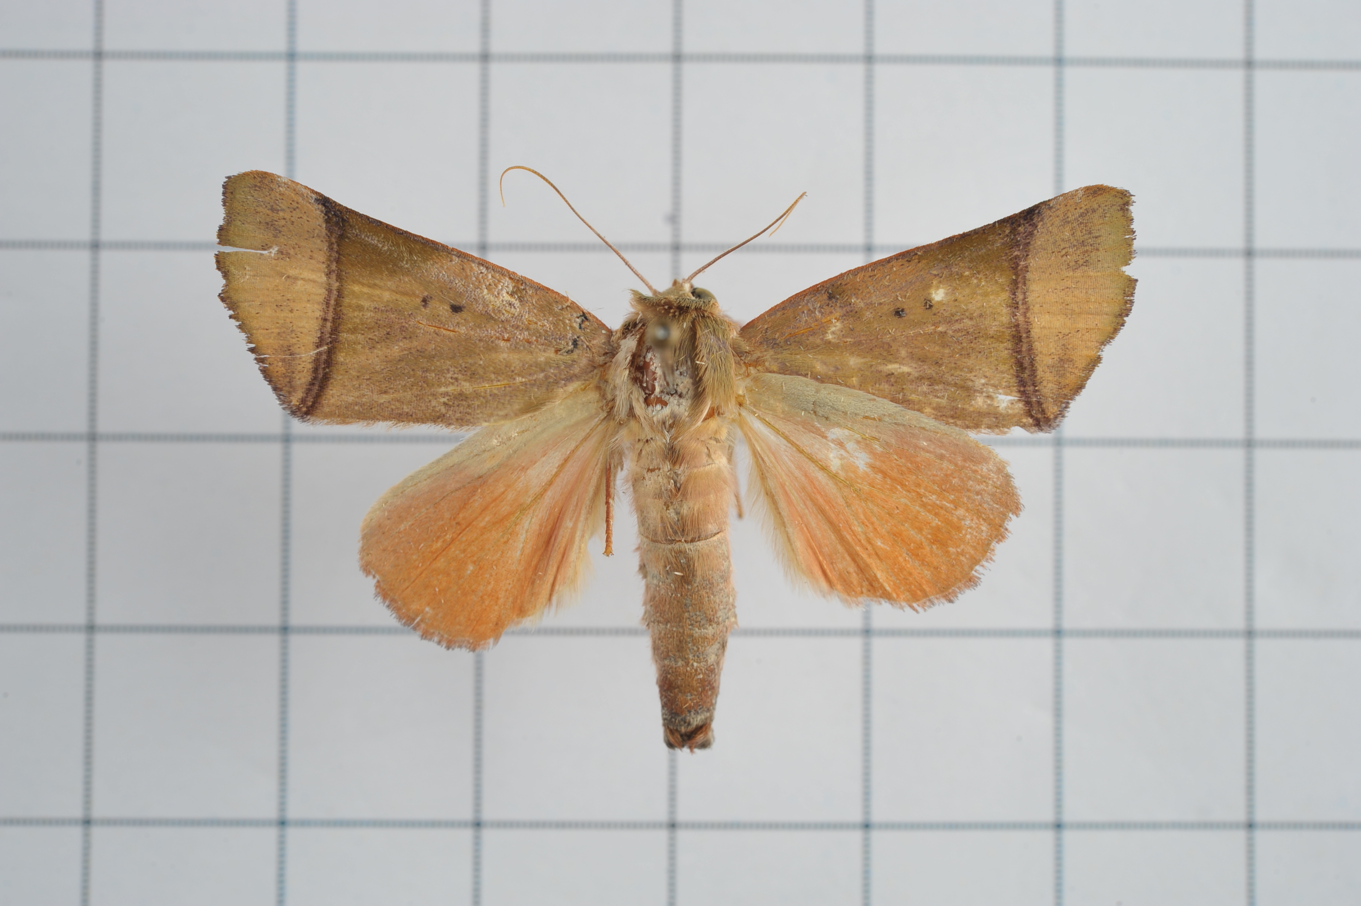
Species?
Carea varipes varipes
